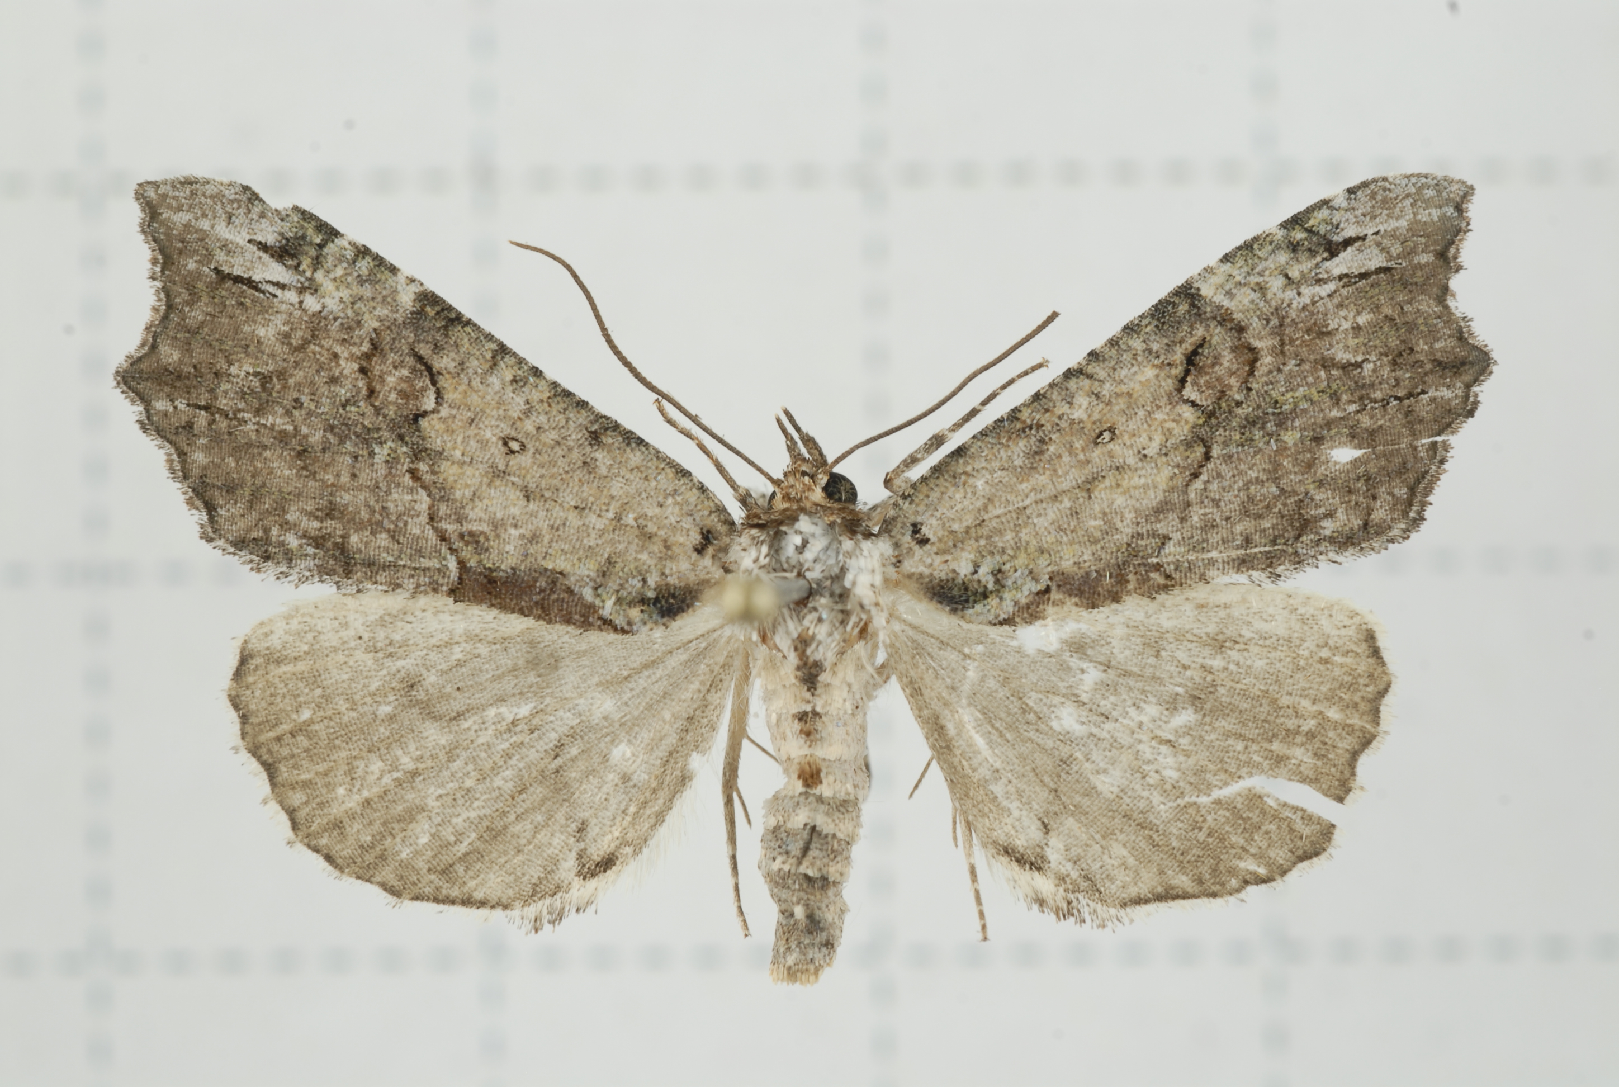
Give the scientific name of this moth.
Perciana taiwana
